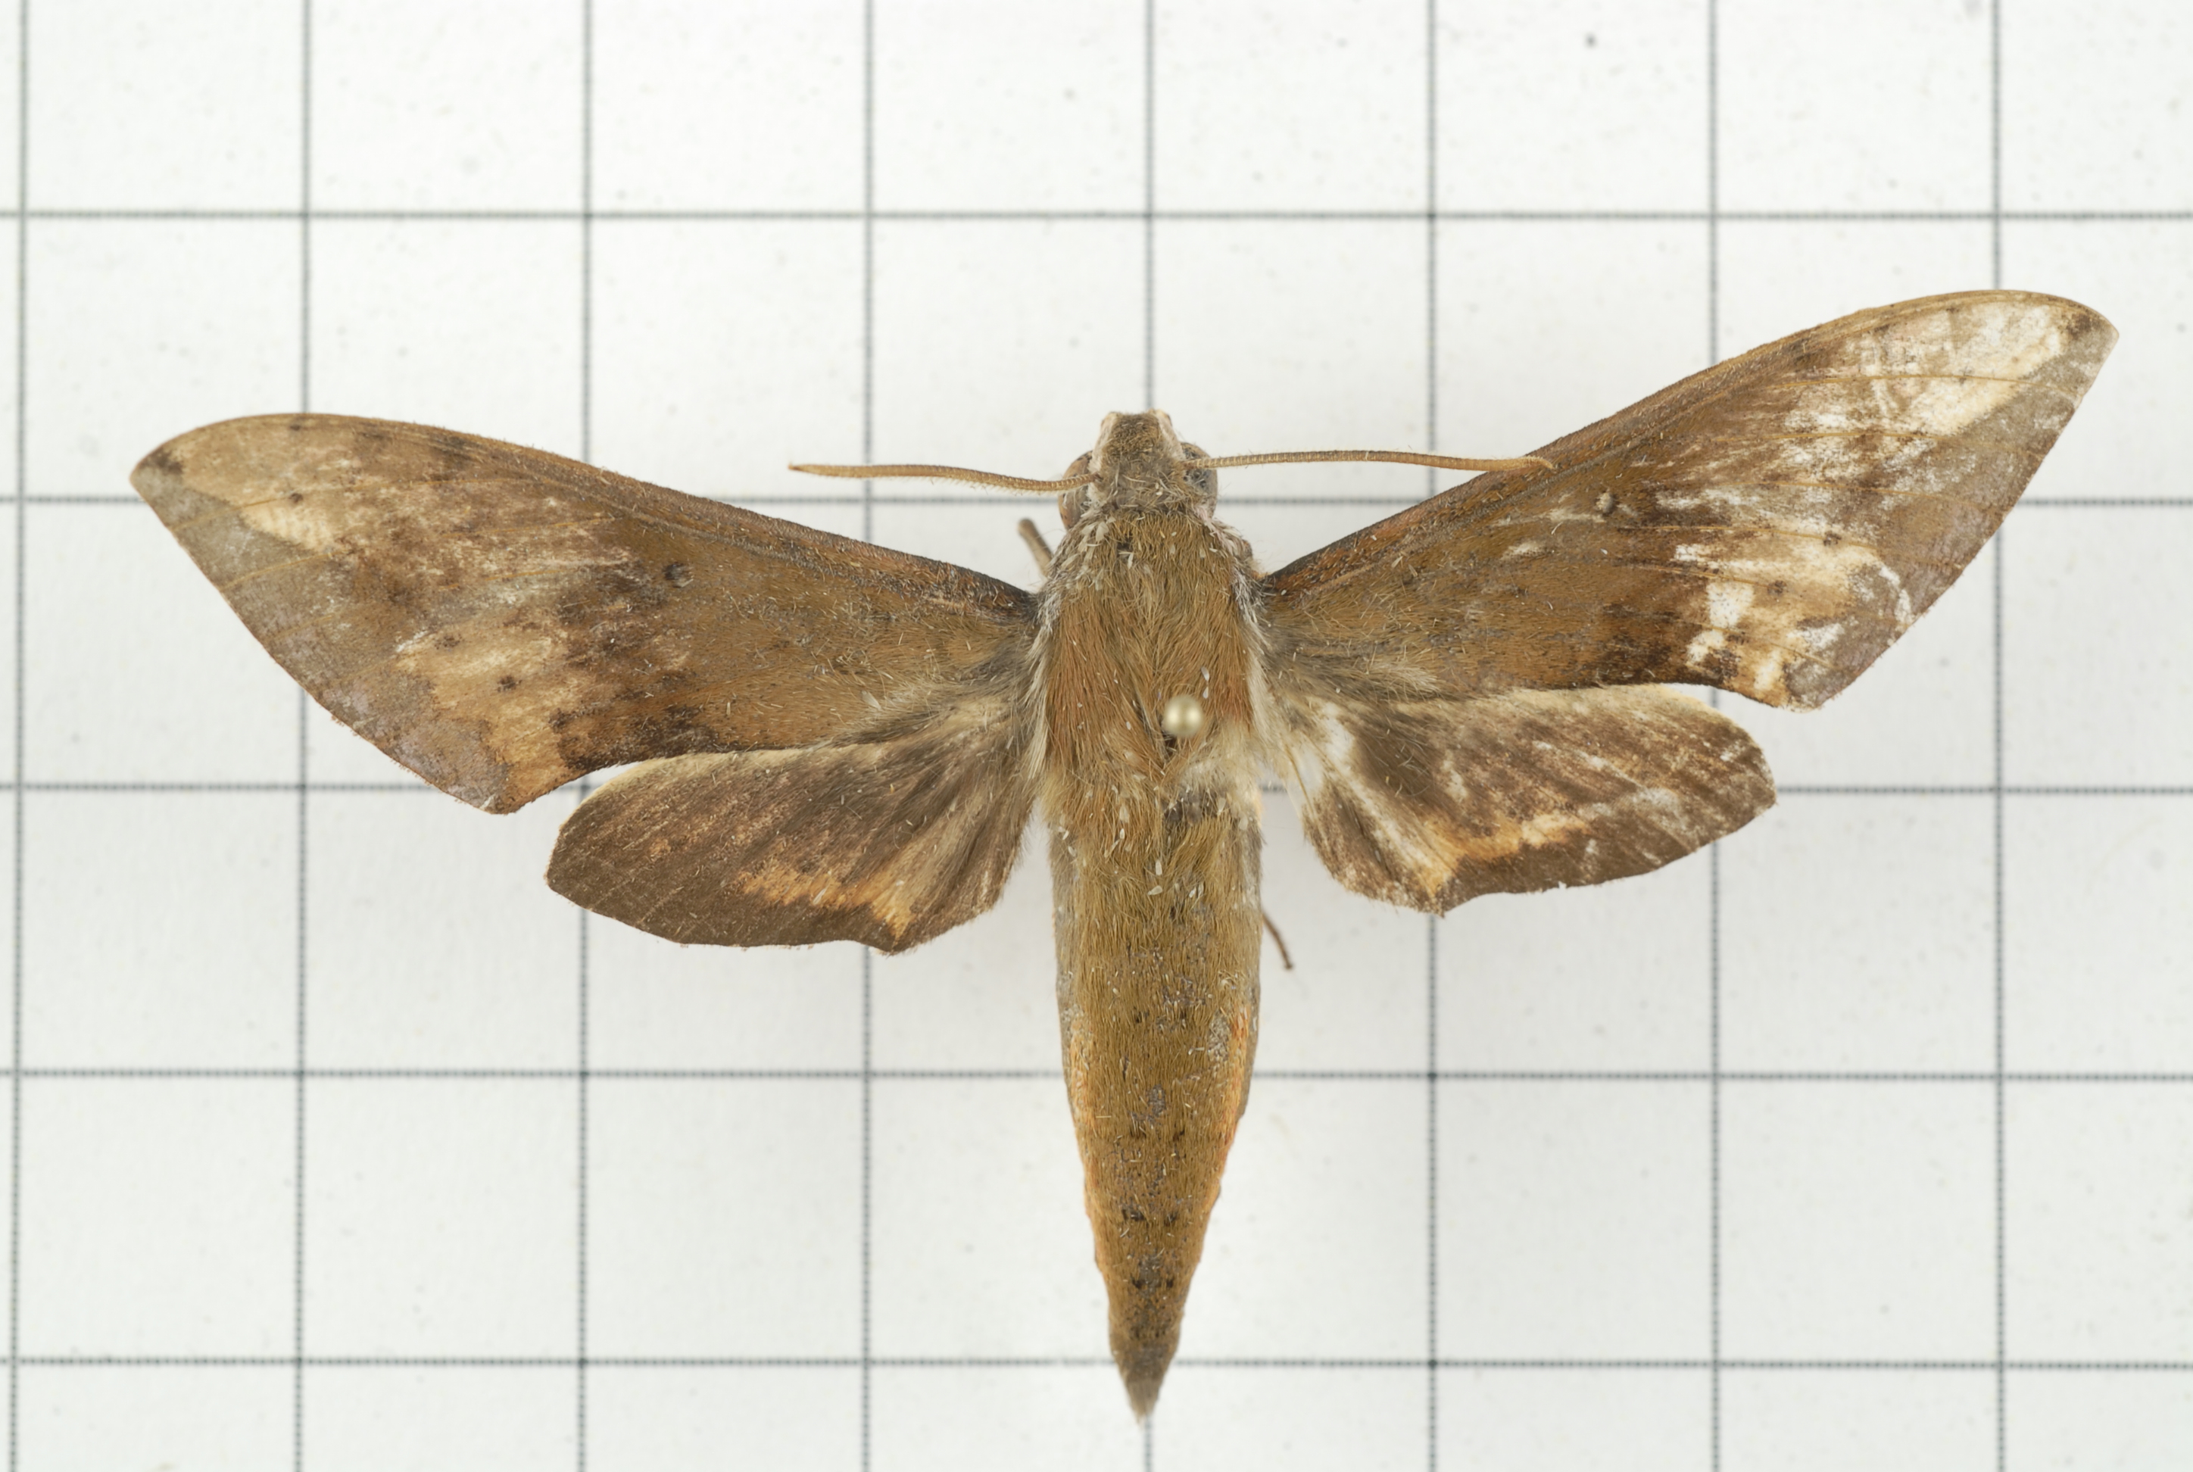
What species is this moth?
Rhagastis binoculata
